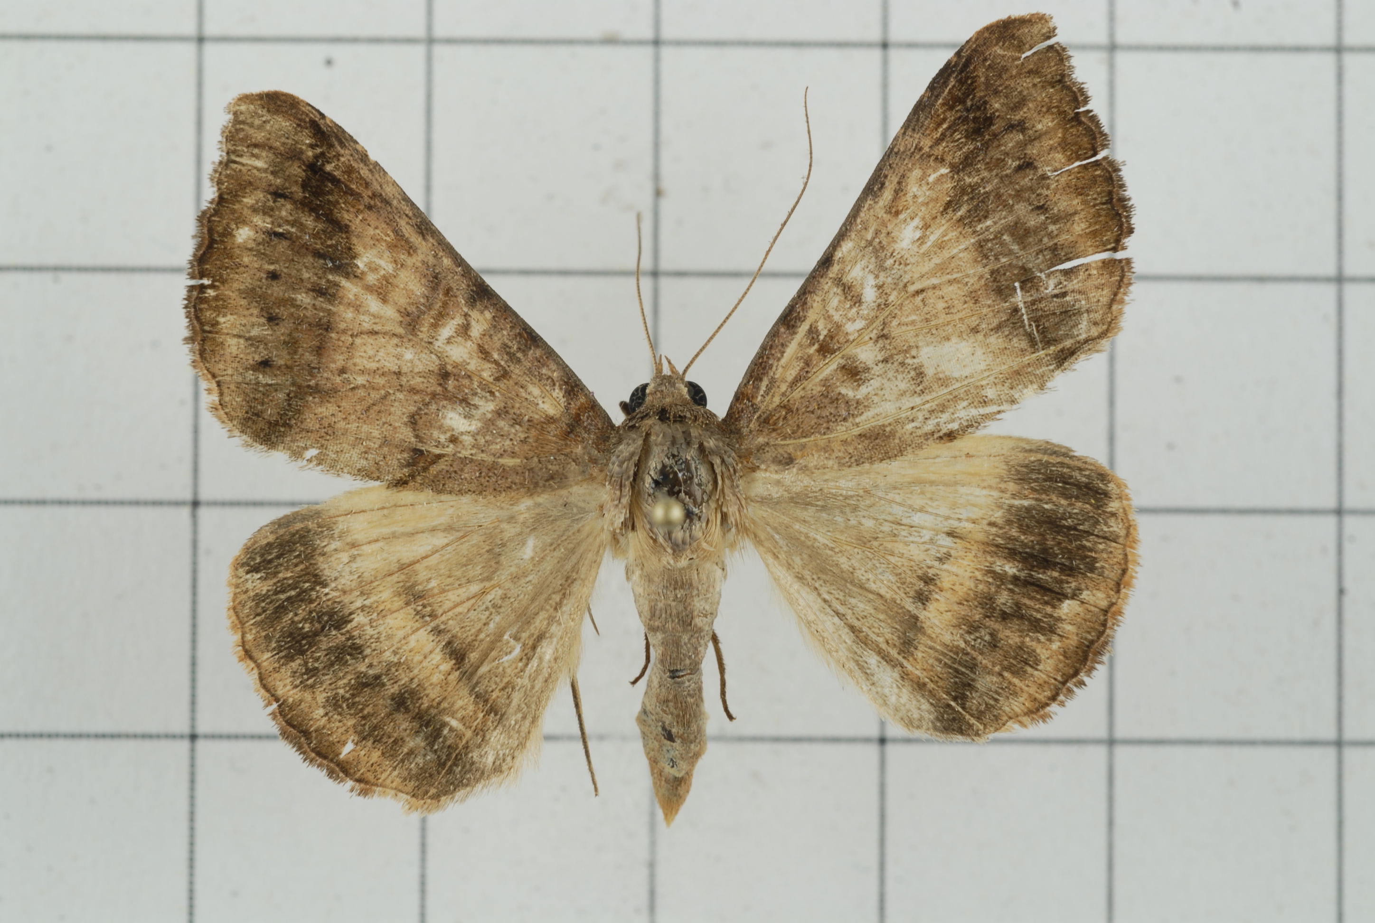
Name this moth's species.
Mocis undata
